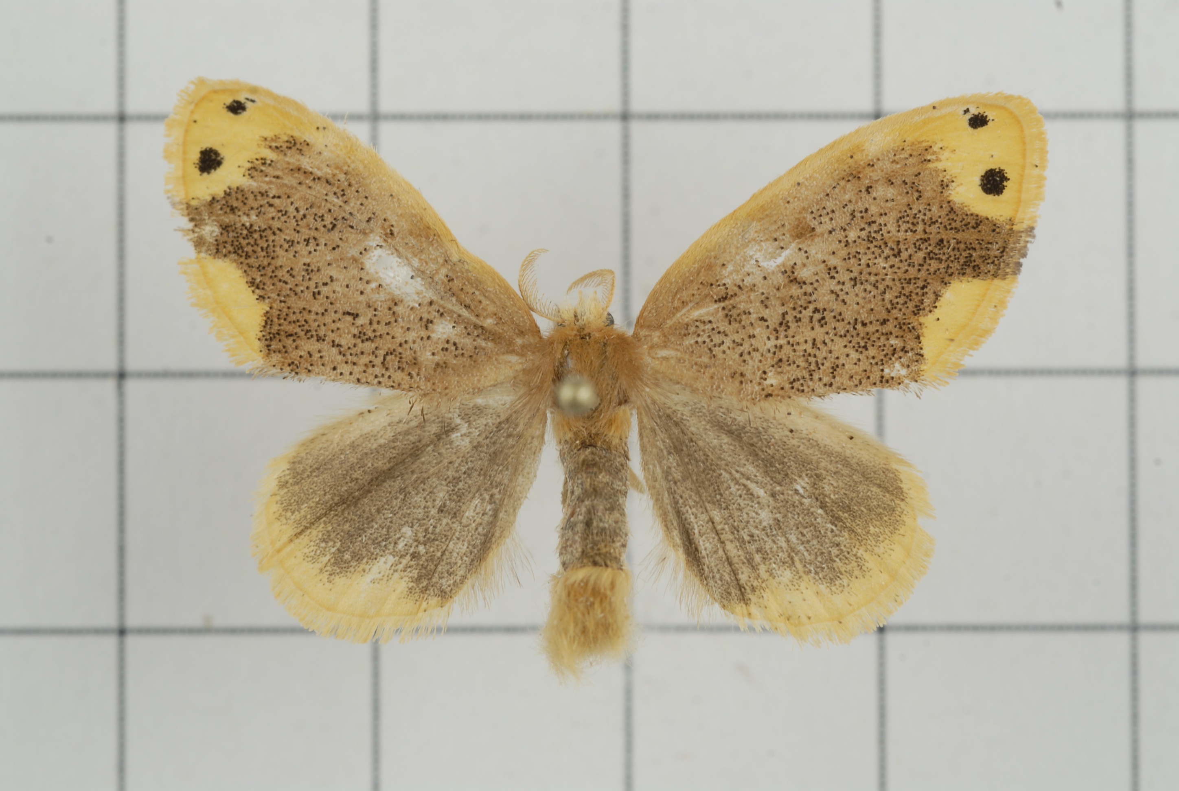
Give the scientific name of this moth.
Arna bipunctapex
